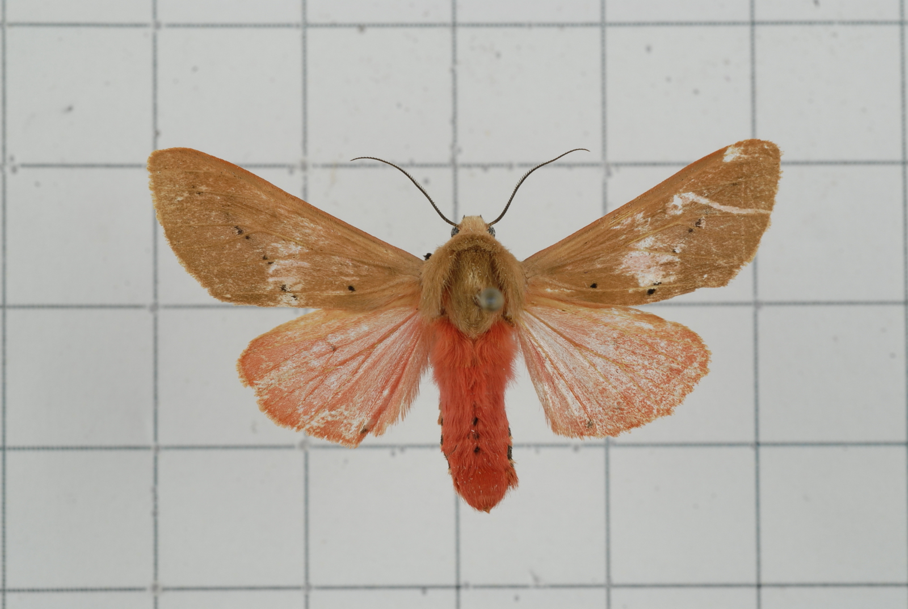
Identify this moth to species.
Spilarctia wilemani
